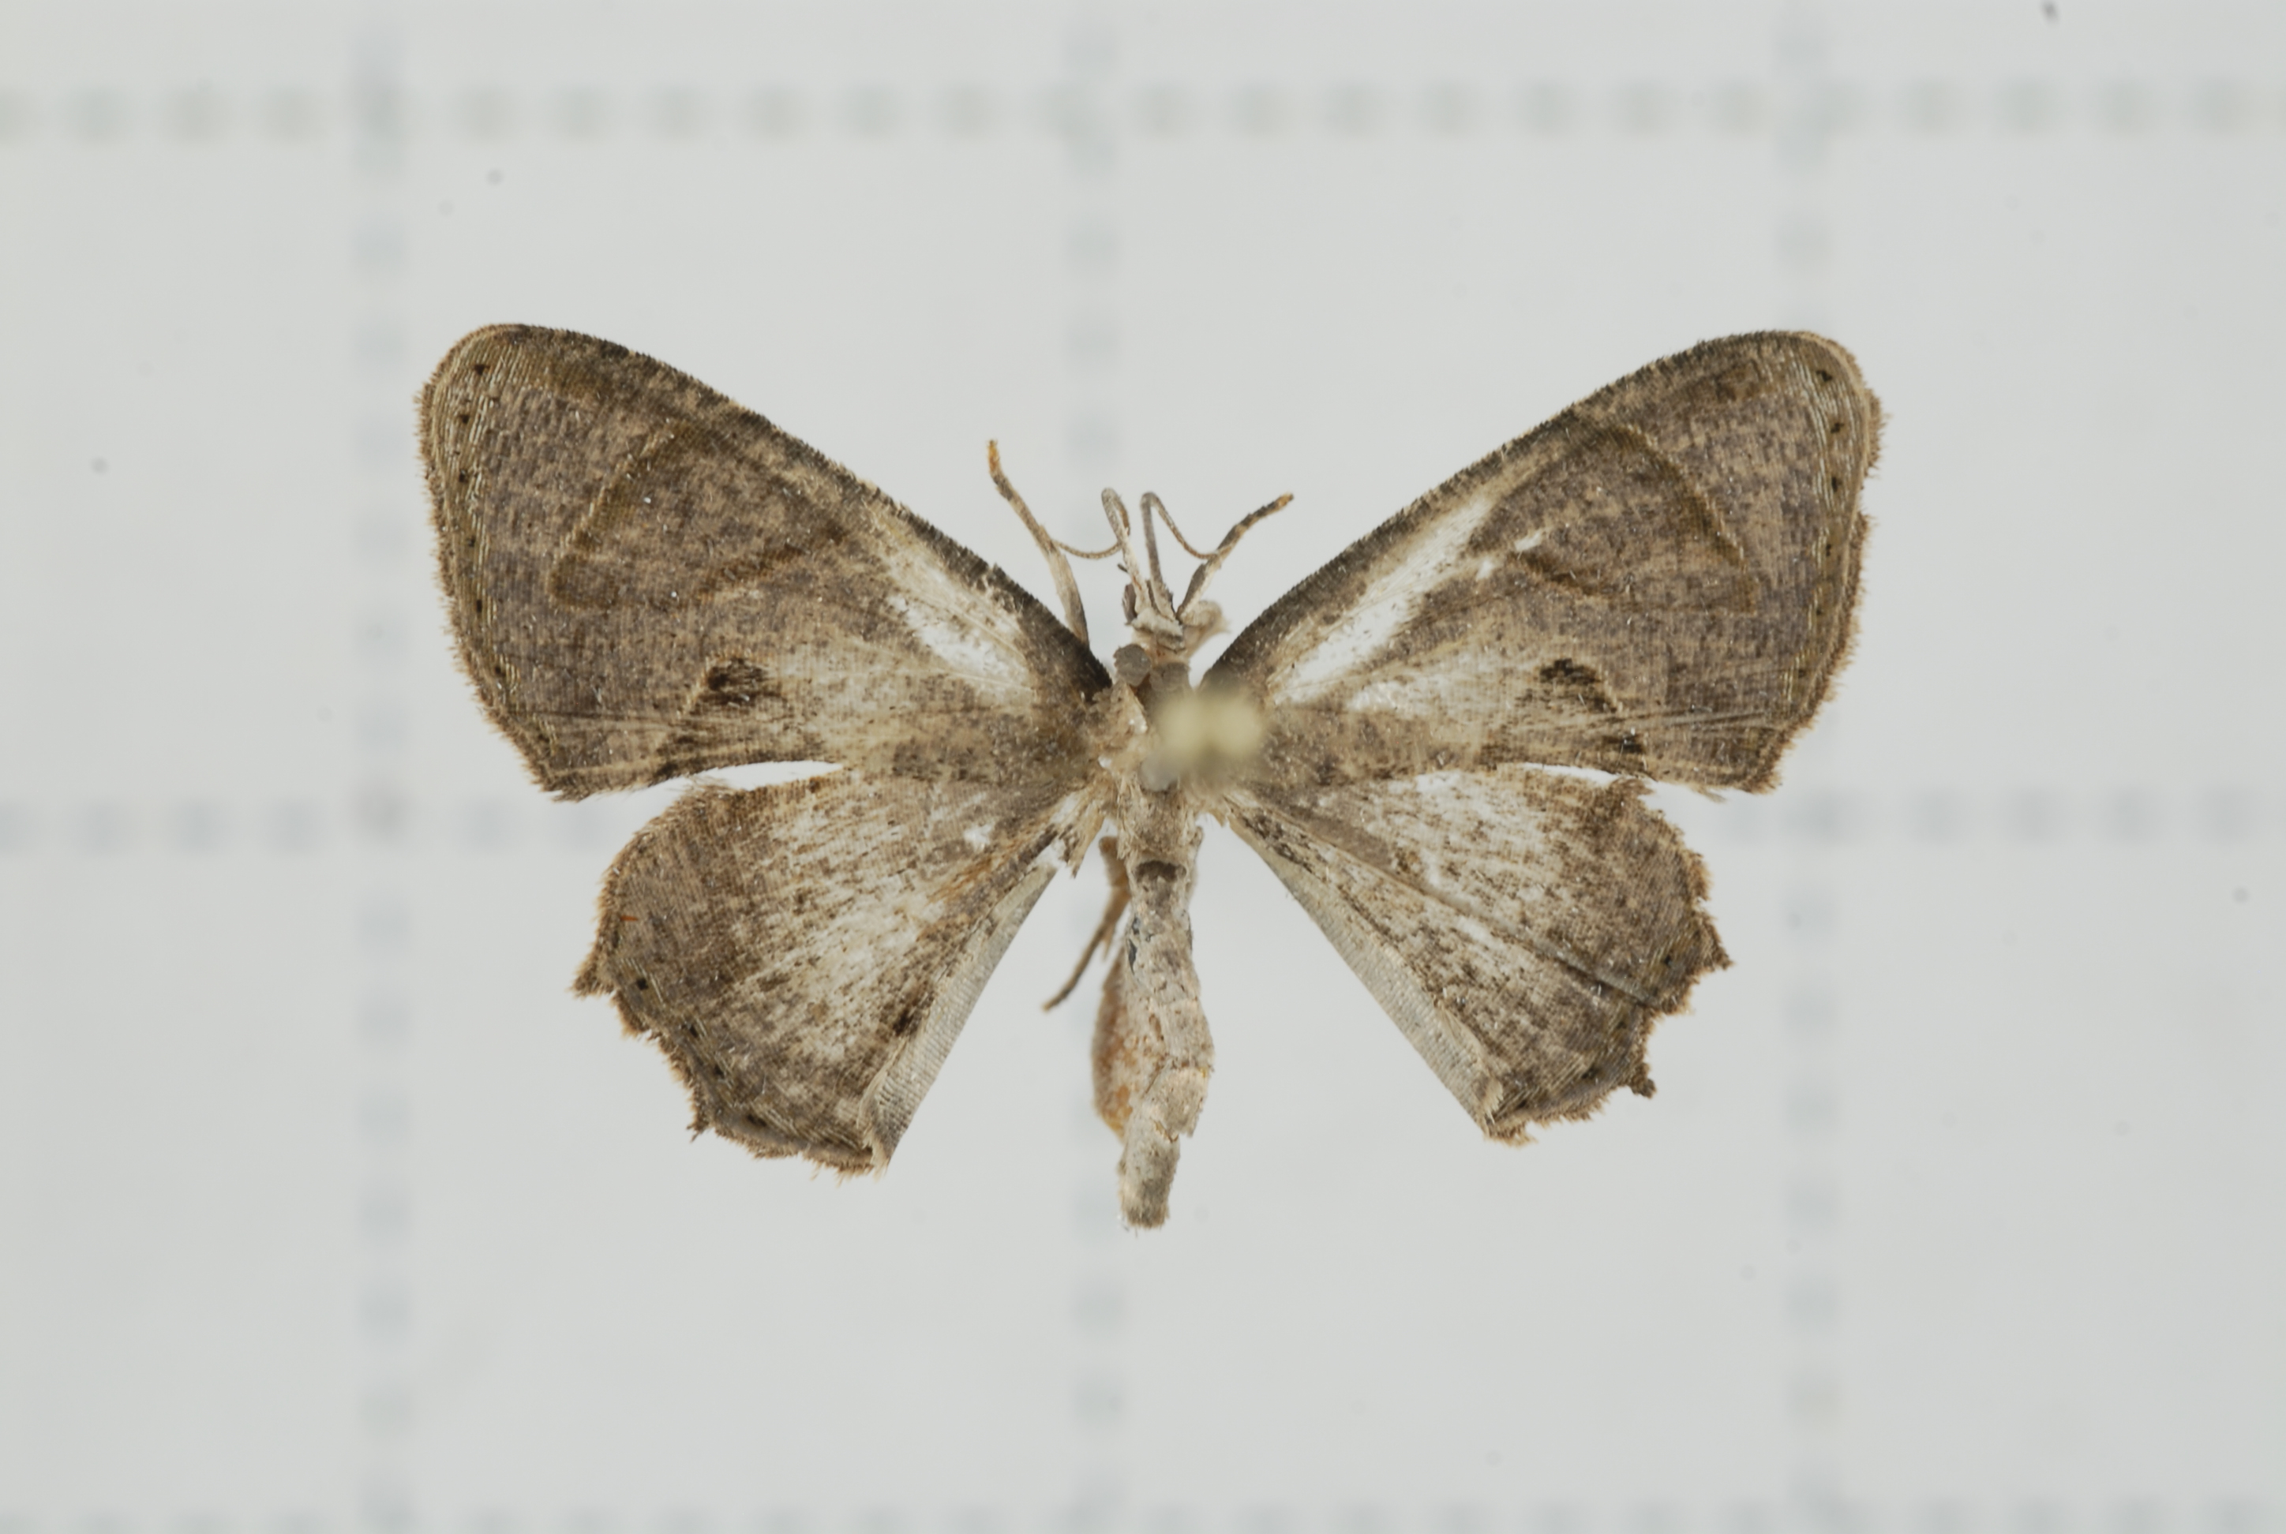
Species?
Phazaca alikangensis
